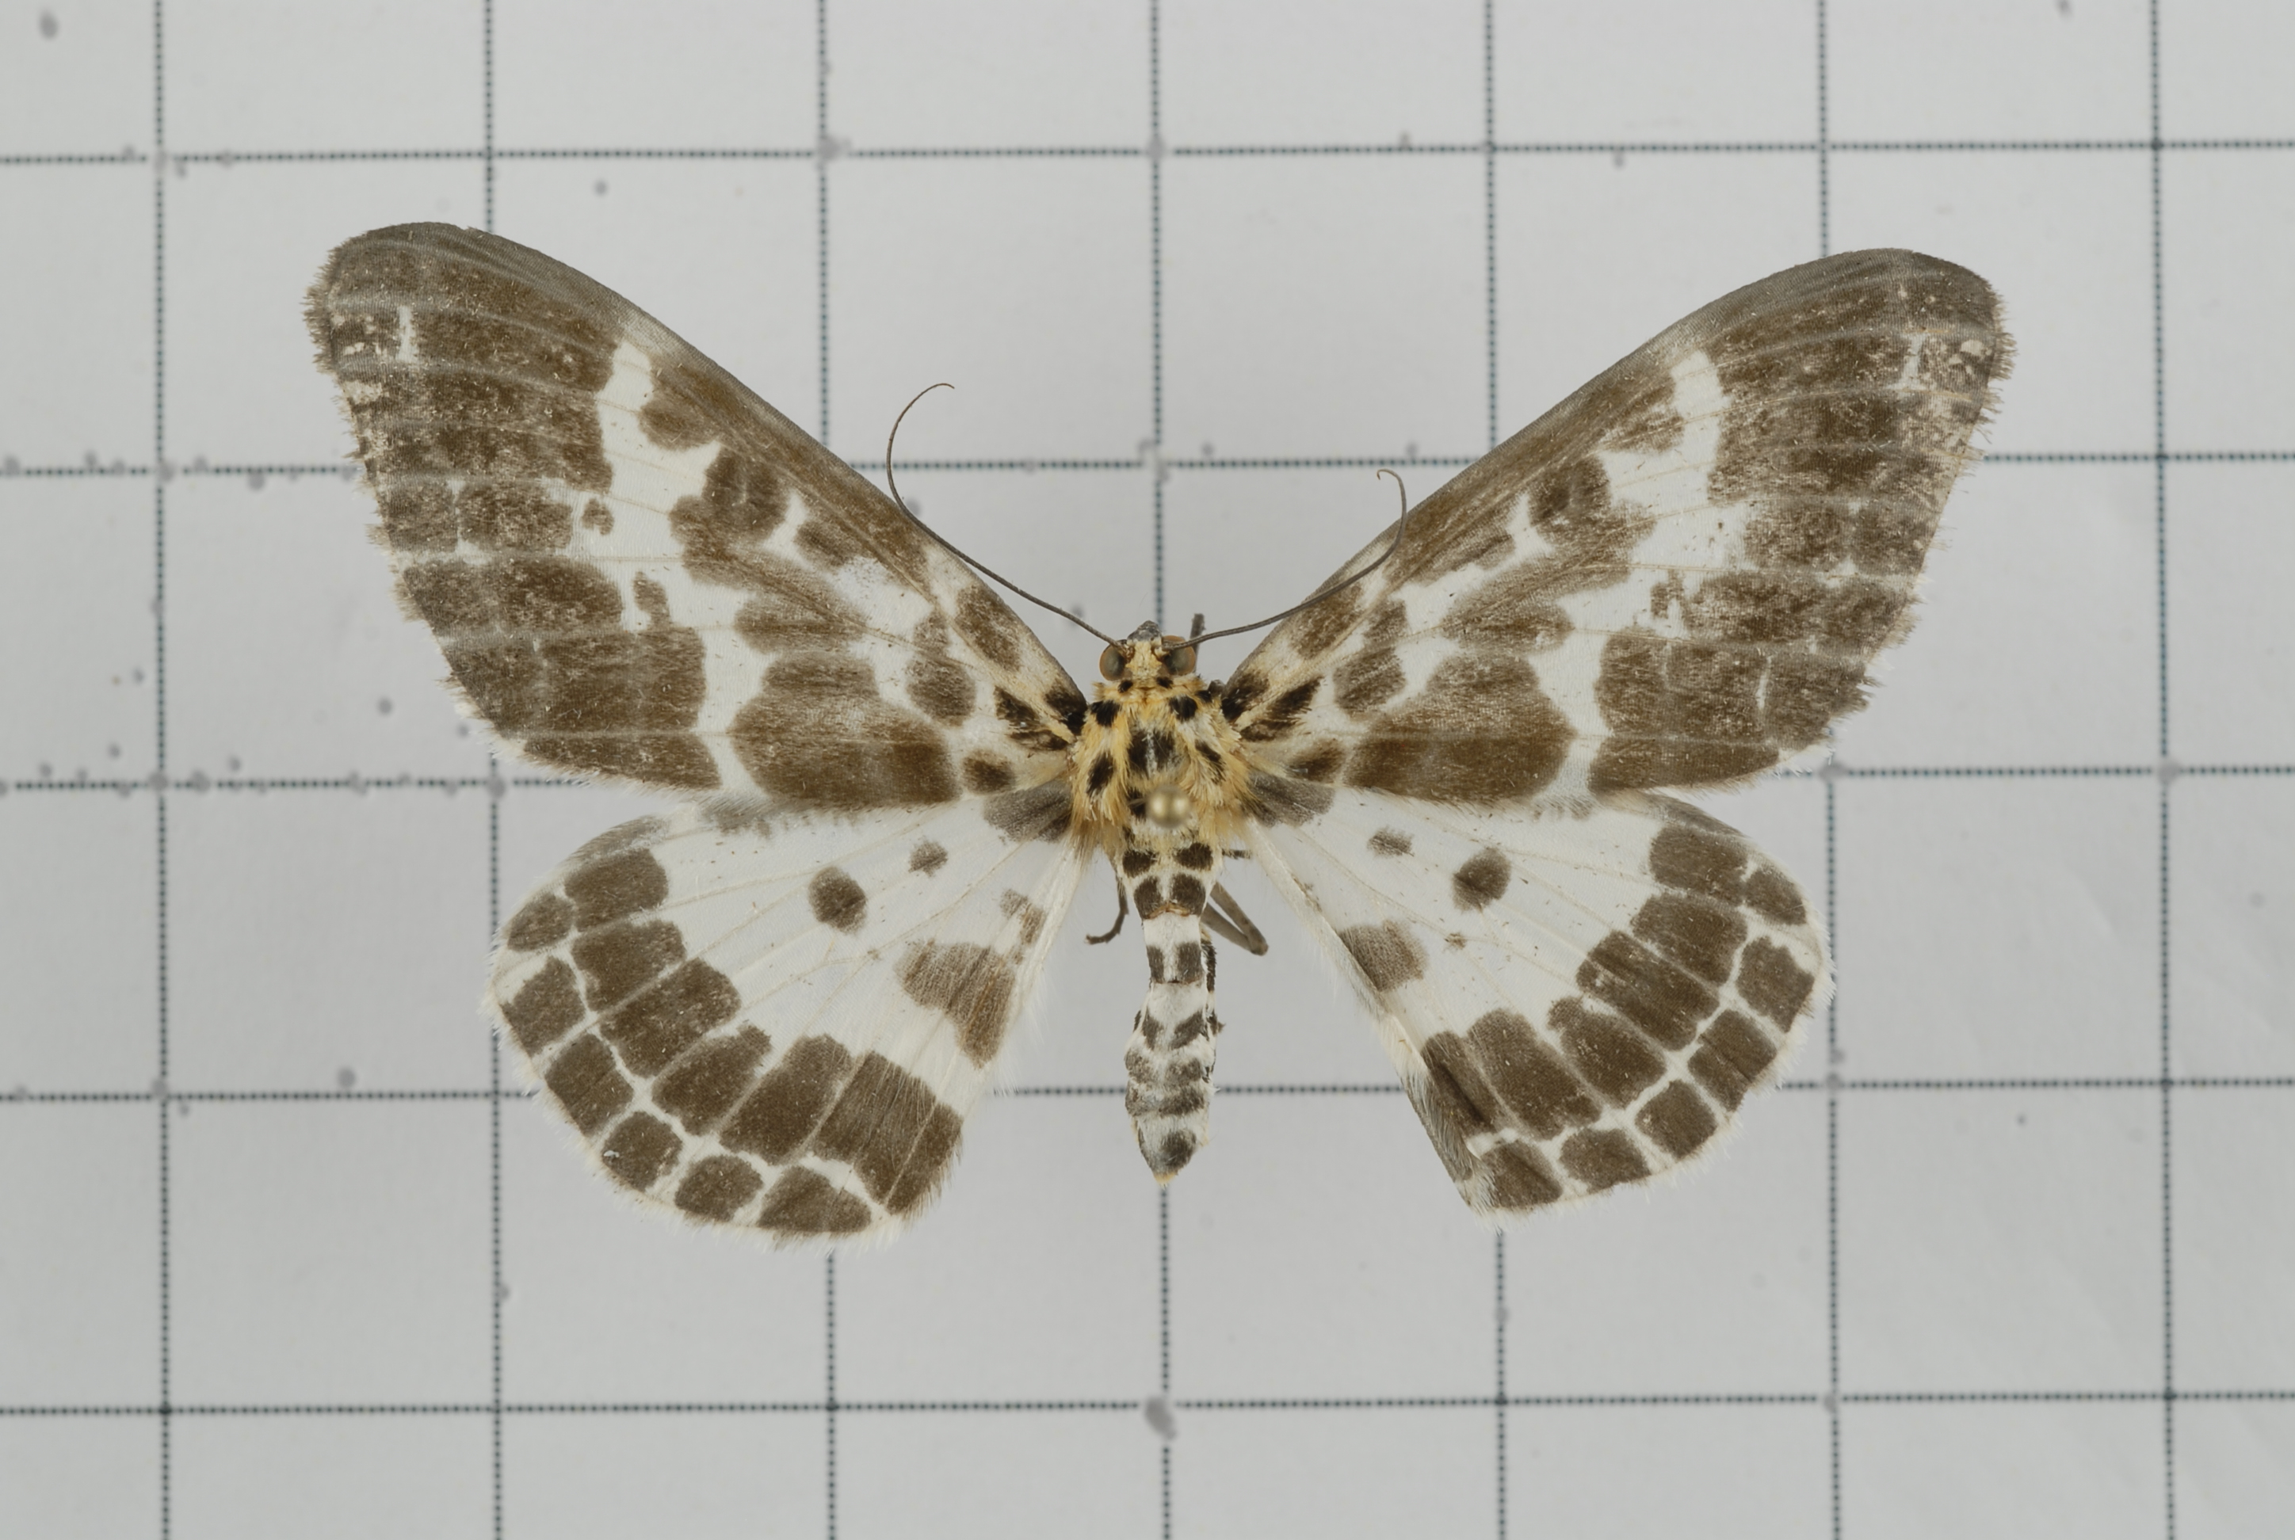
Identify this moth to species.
Pogonopygia nigralbata nigralbata
